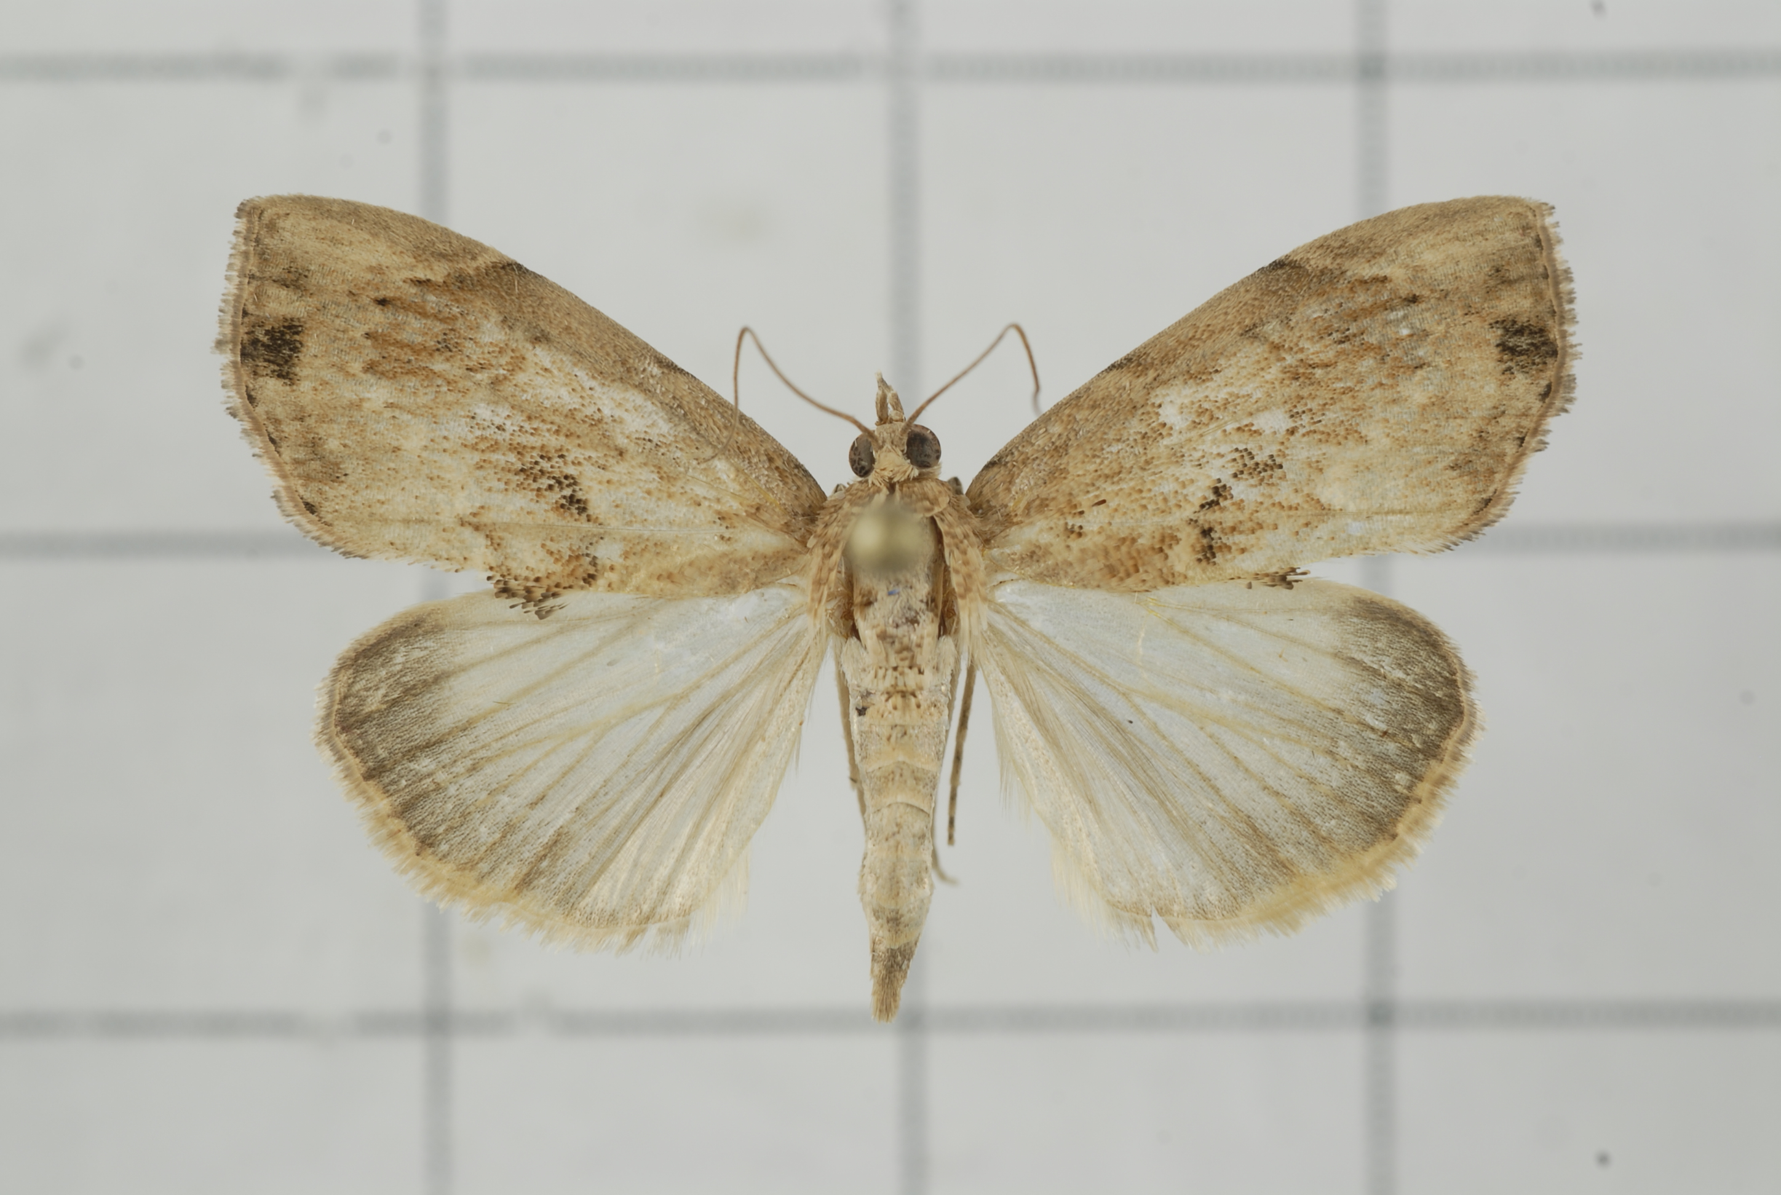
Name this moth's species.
Crocidolomia subhirsutalis
